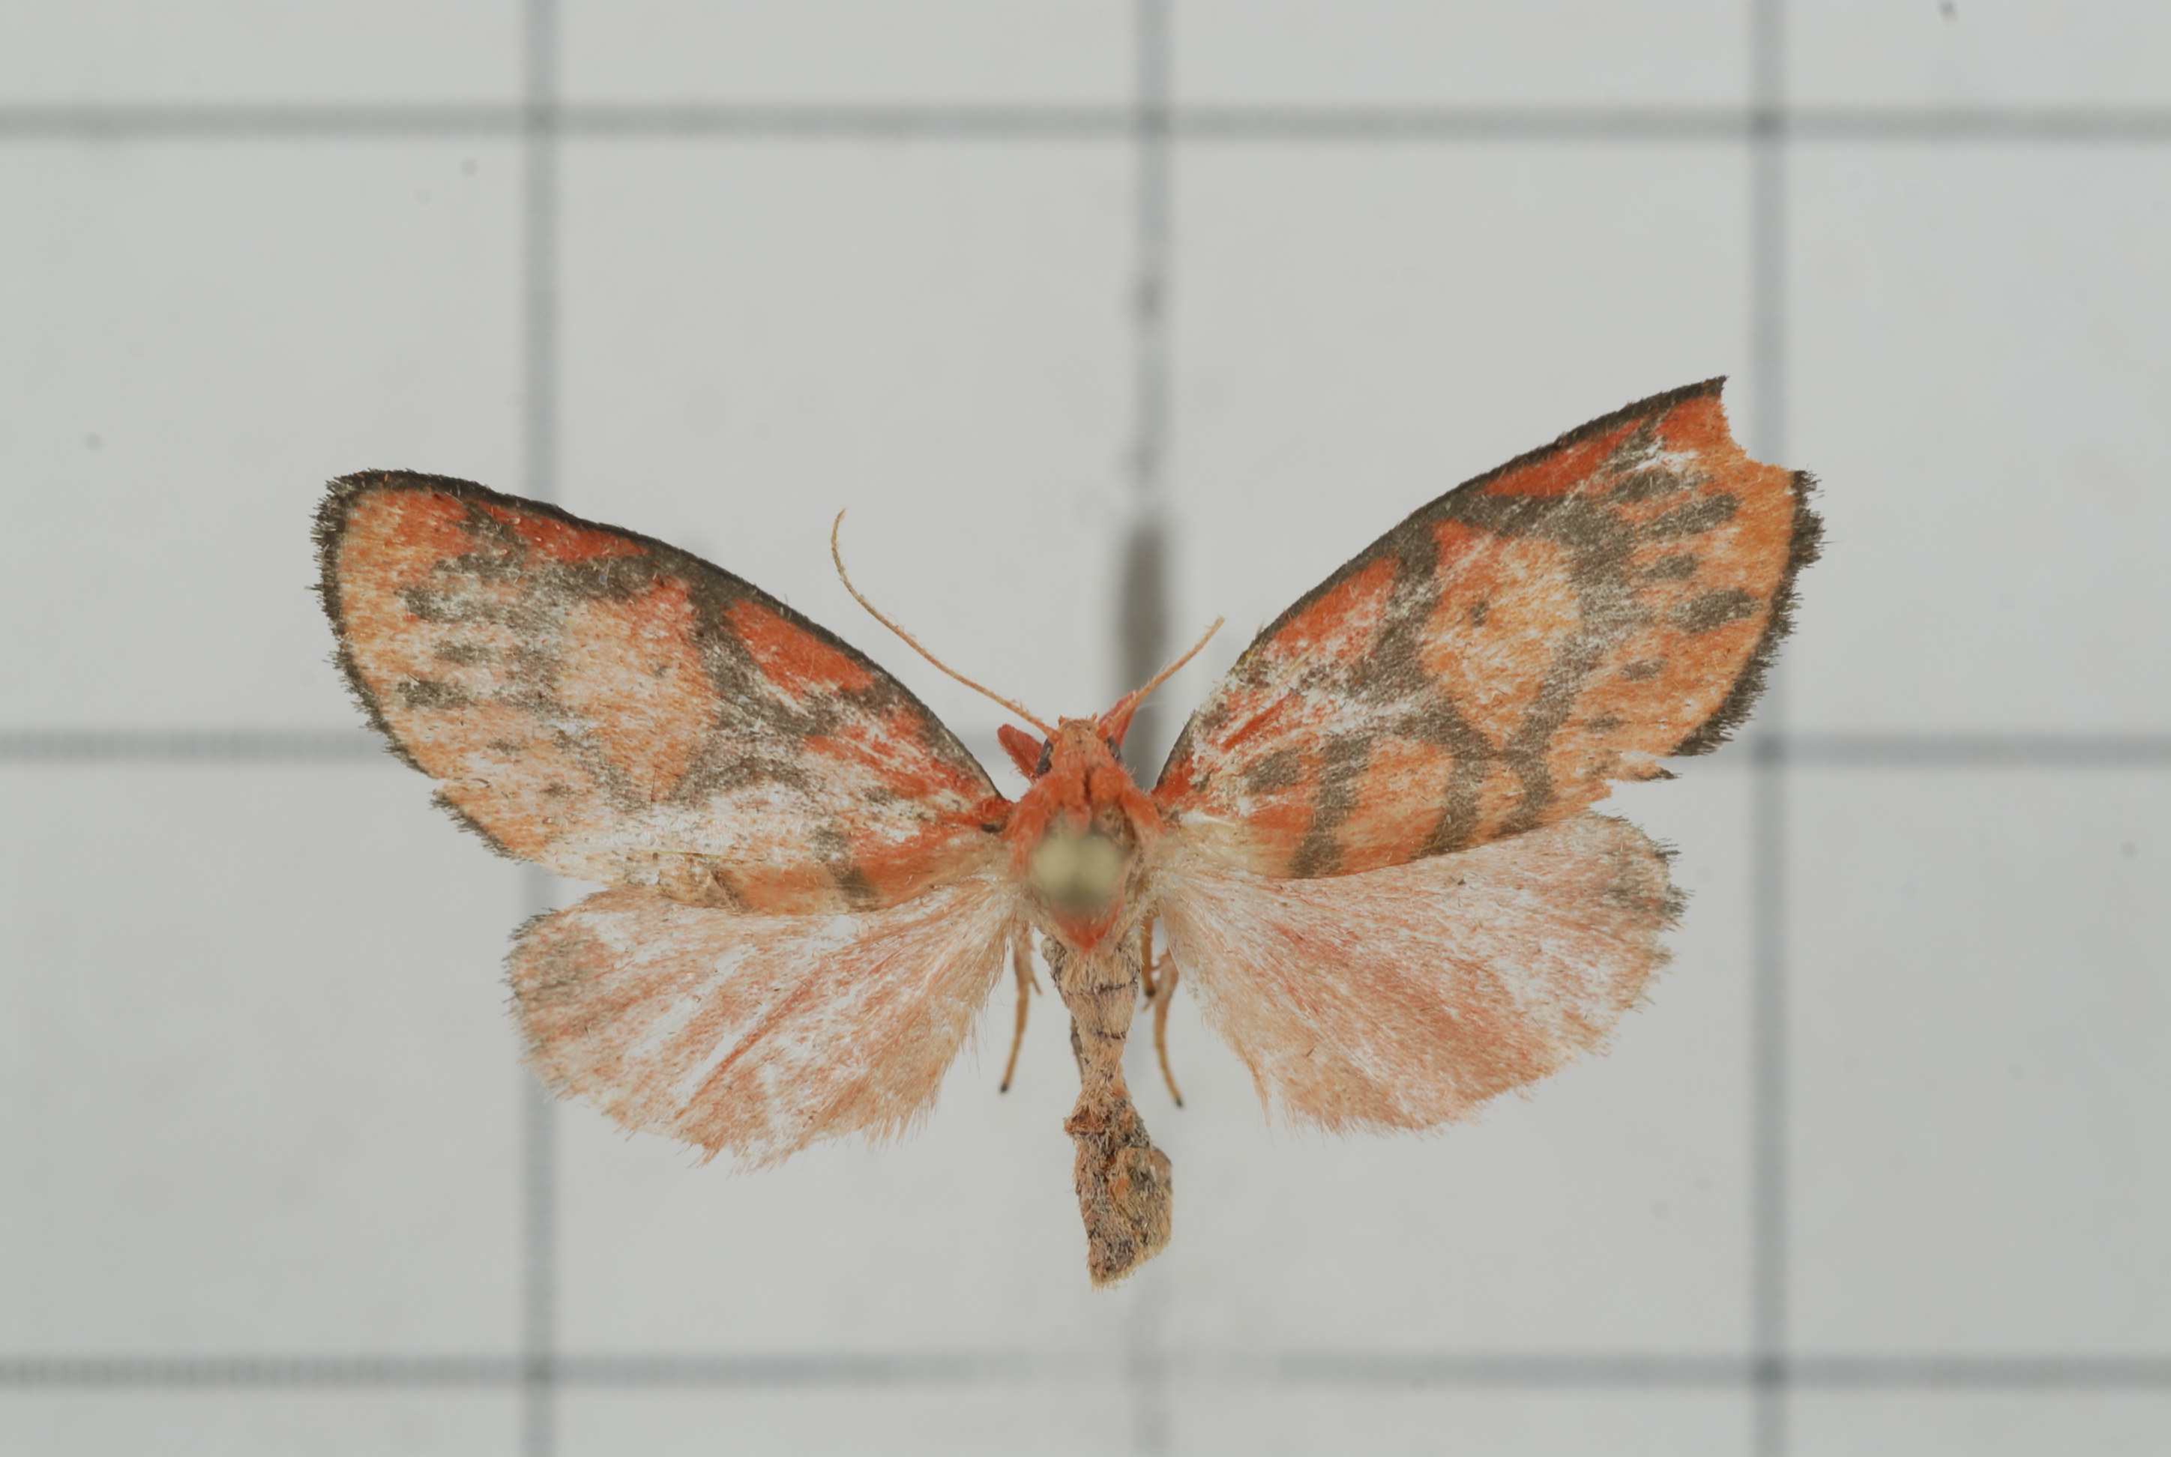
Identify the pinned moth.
Conicornuta convexa
